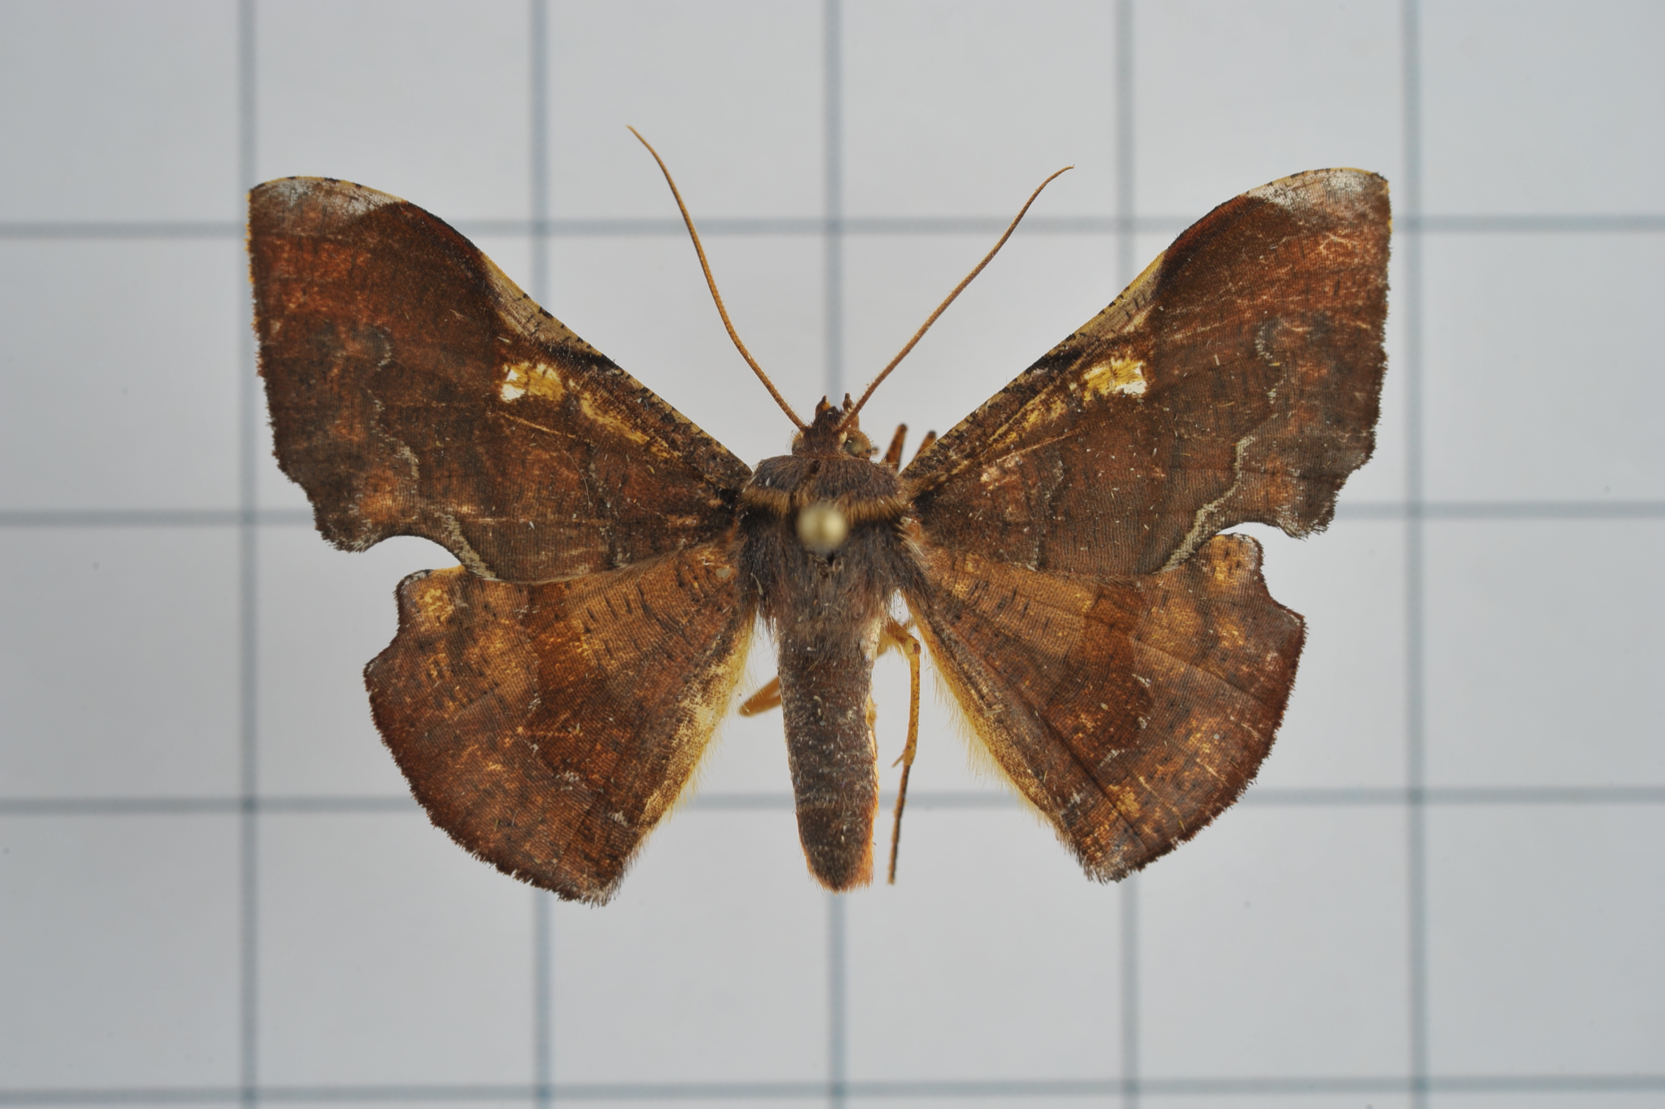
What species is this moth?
Fascellina chromataria
